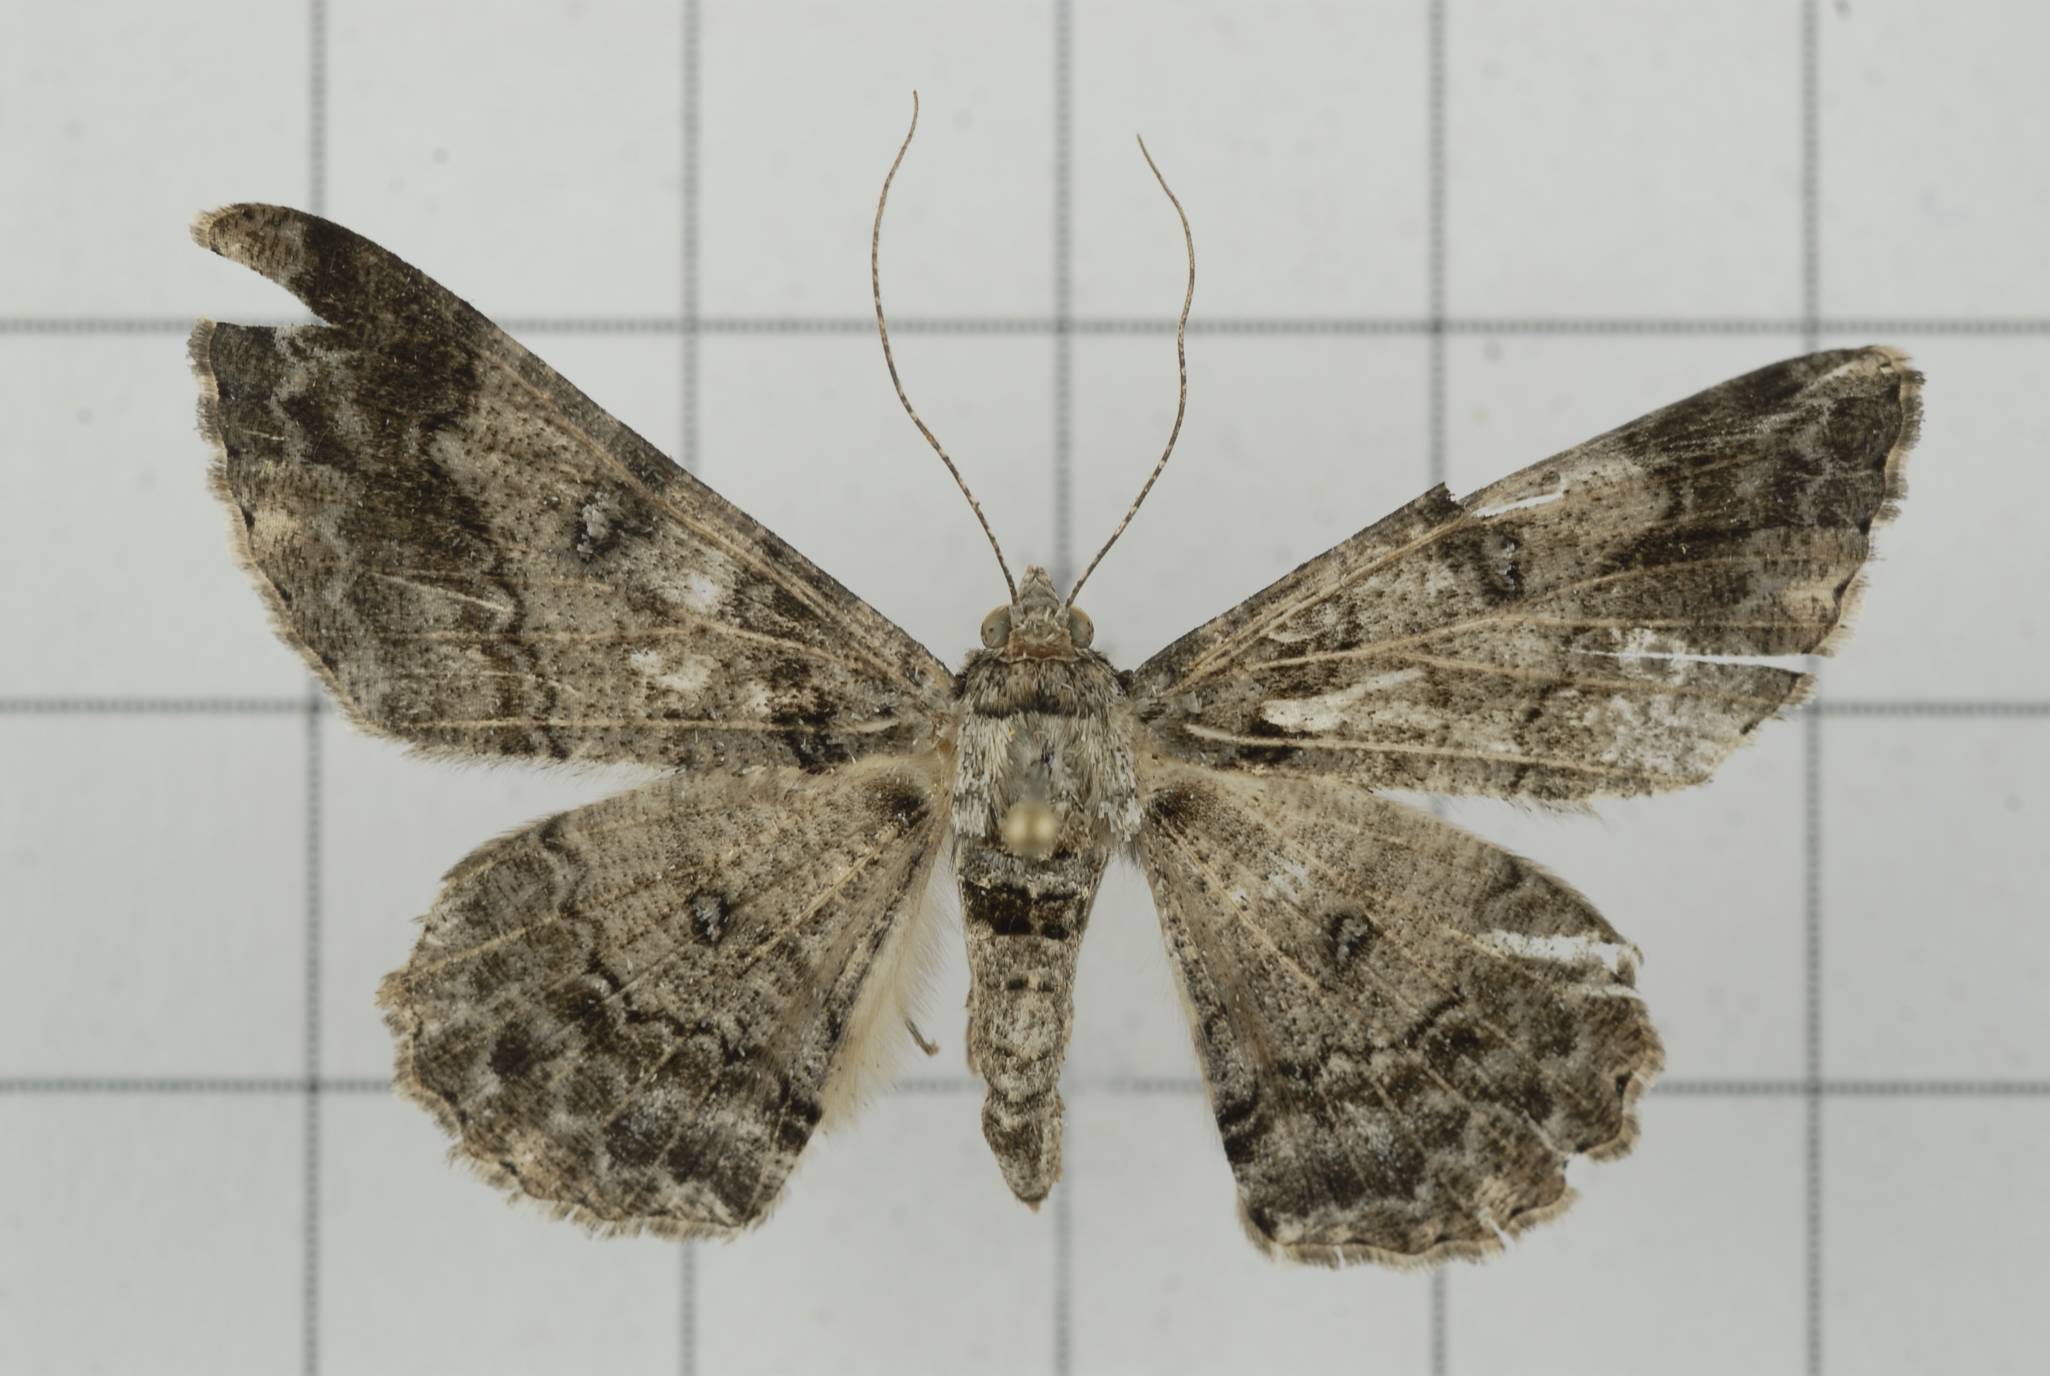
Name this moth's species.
Cleora fraterna
